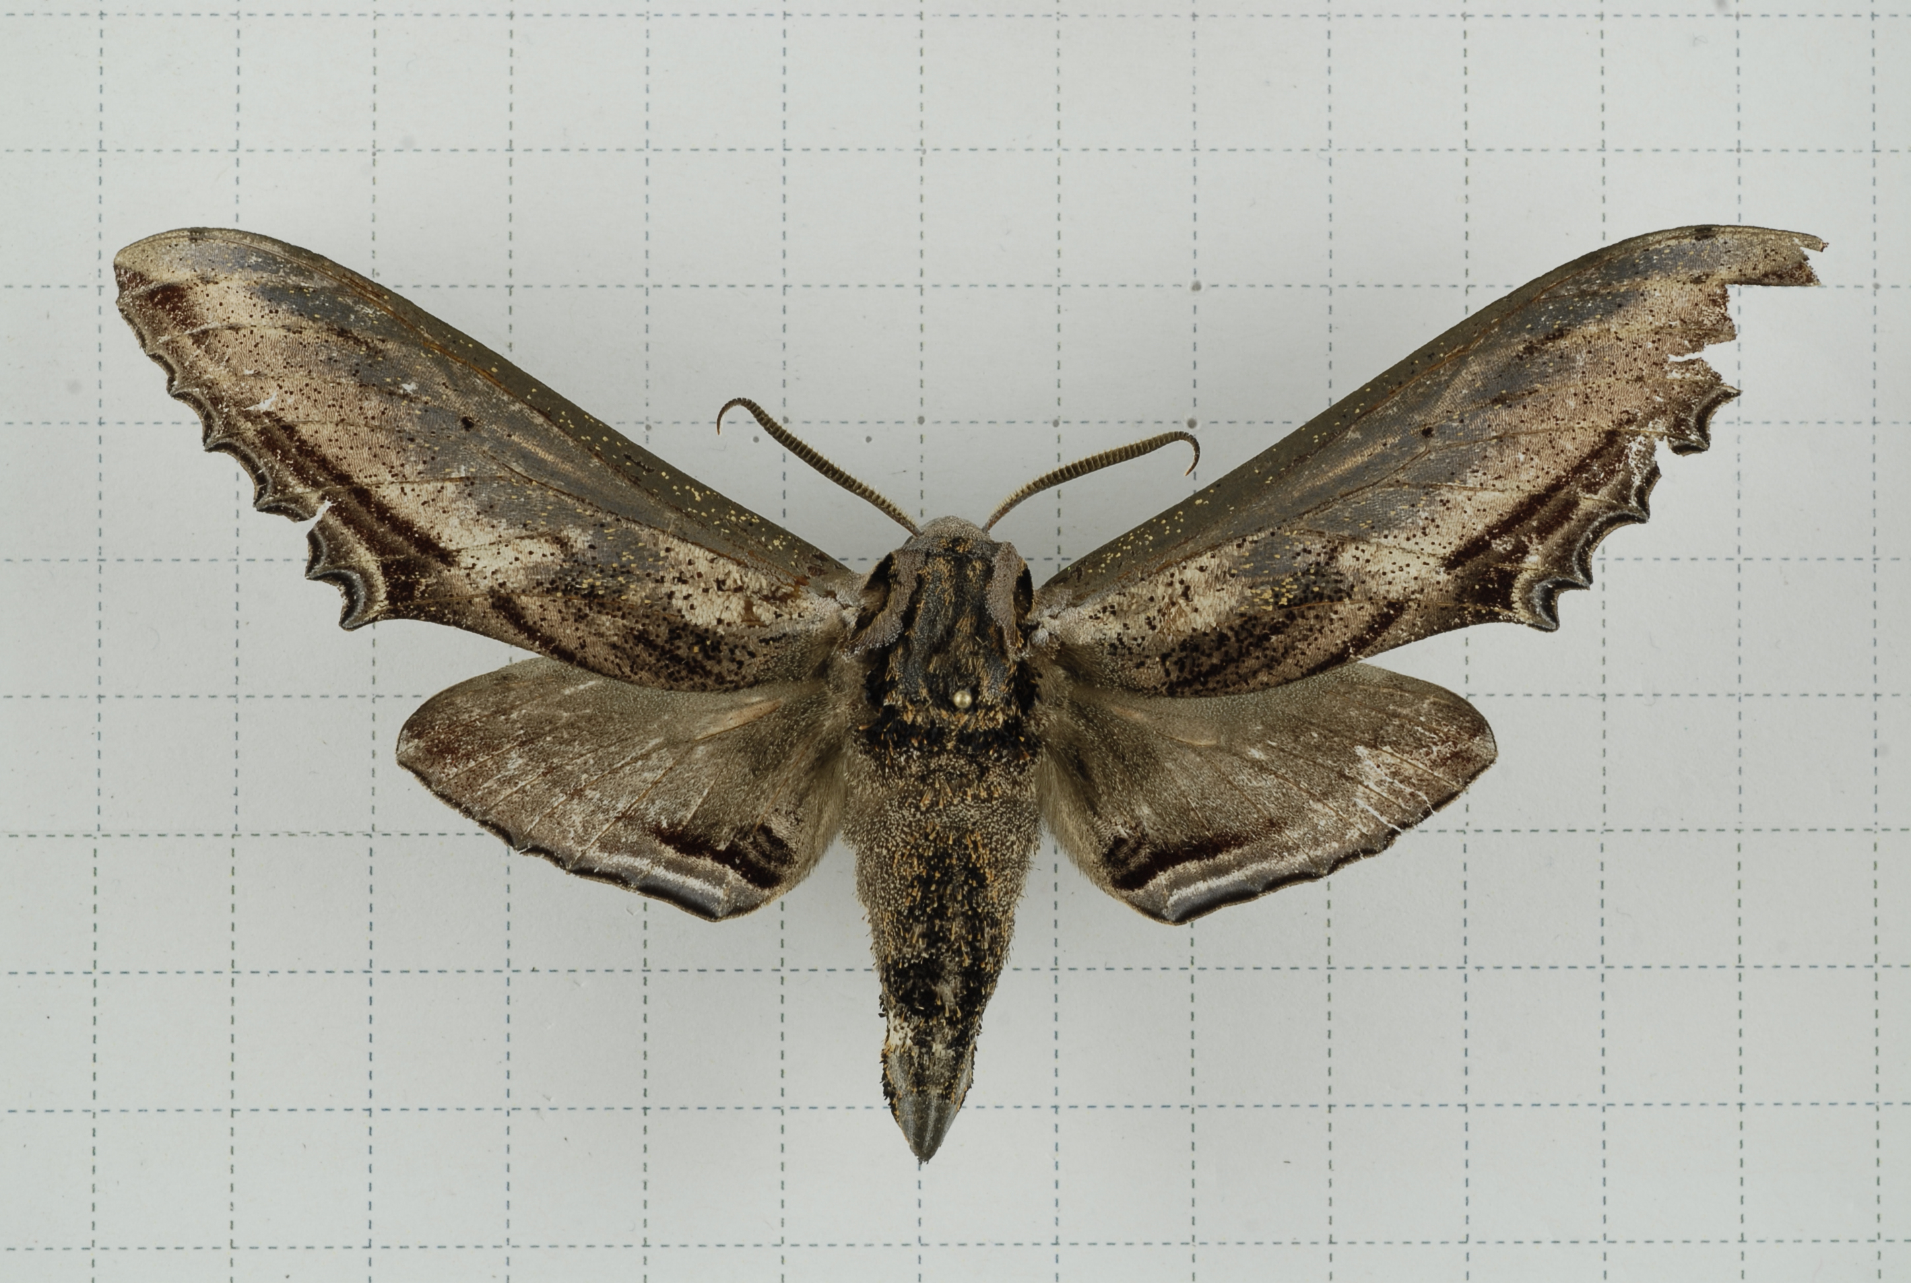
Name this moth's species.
Langia zenzeroides formosana
